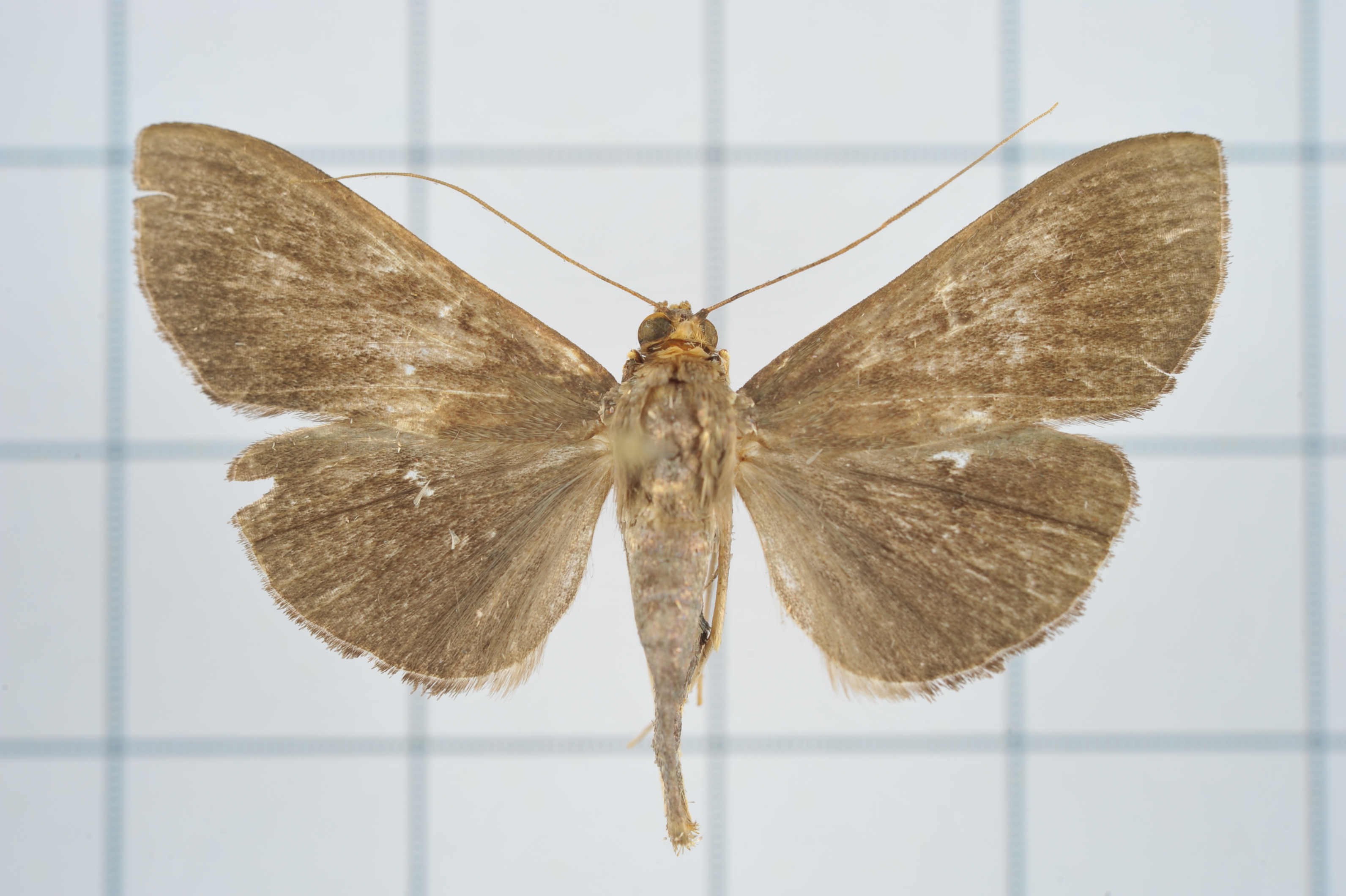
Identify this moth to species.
Omiodes noctescens
